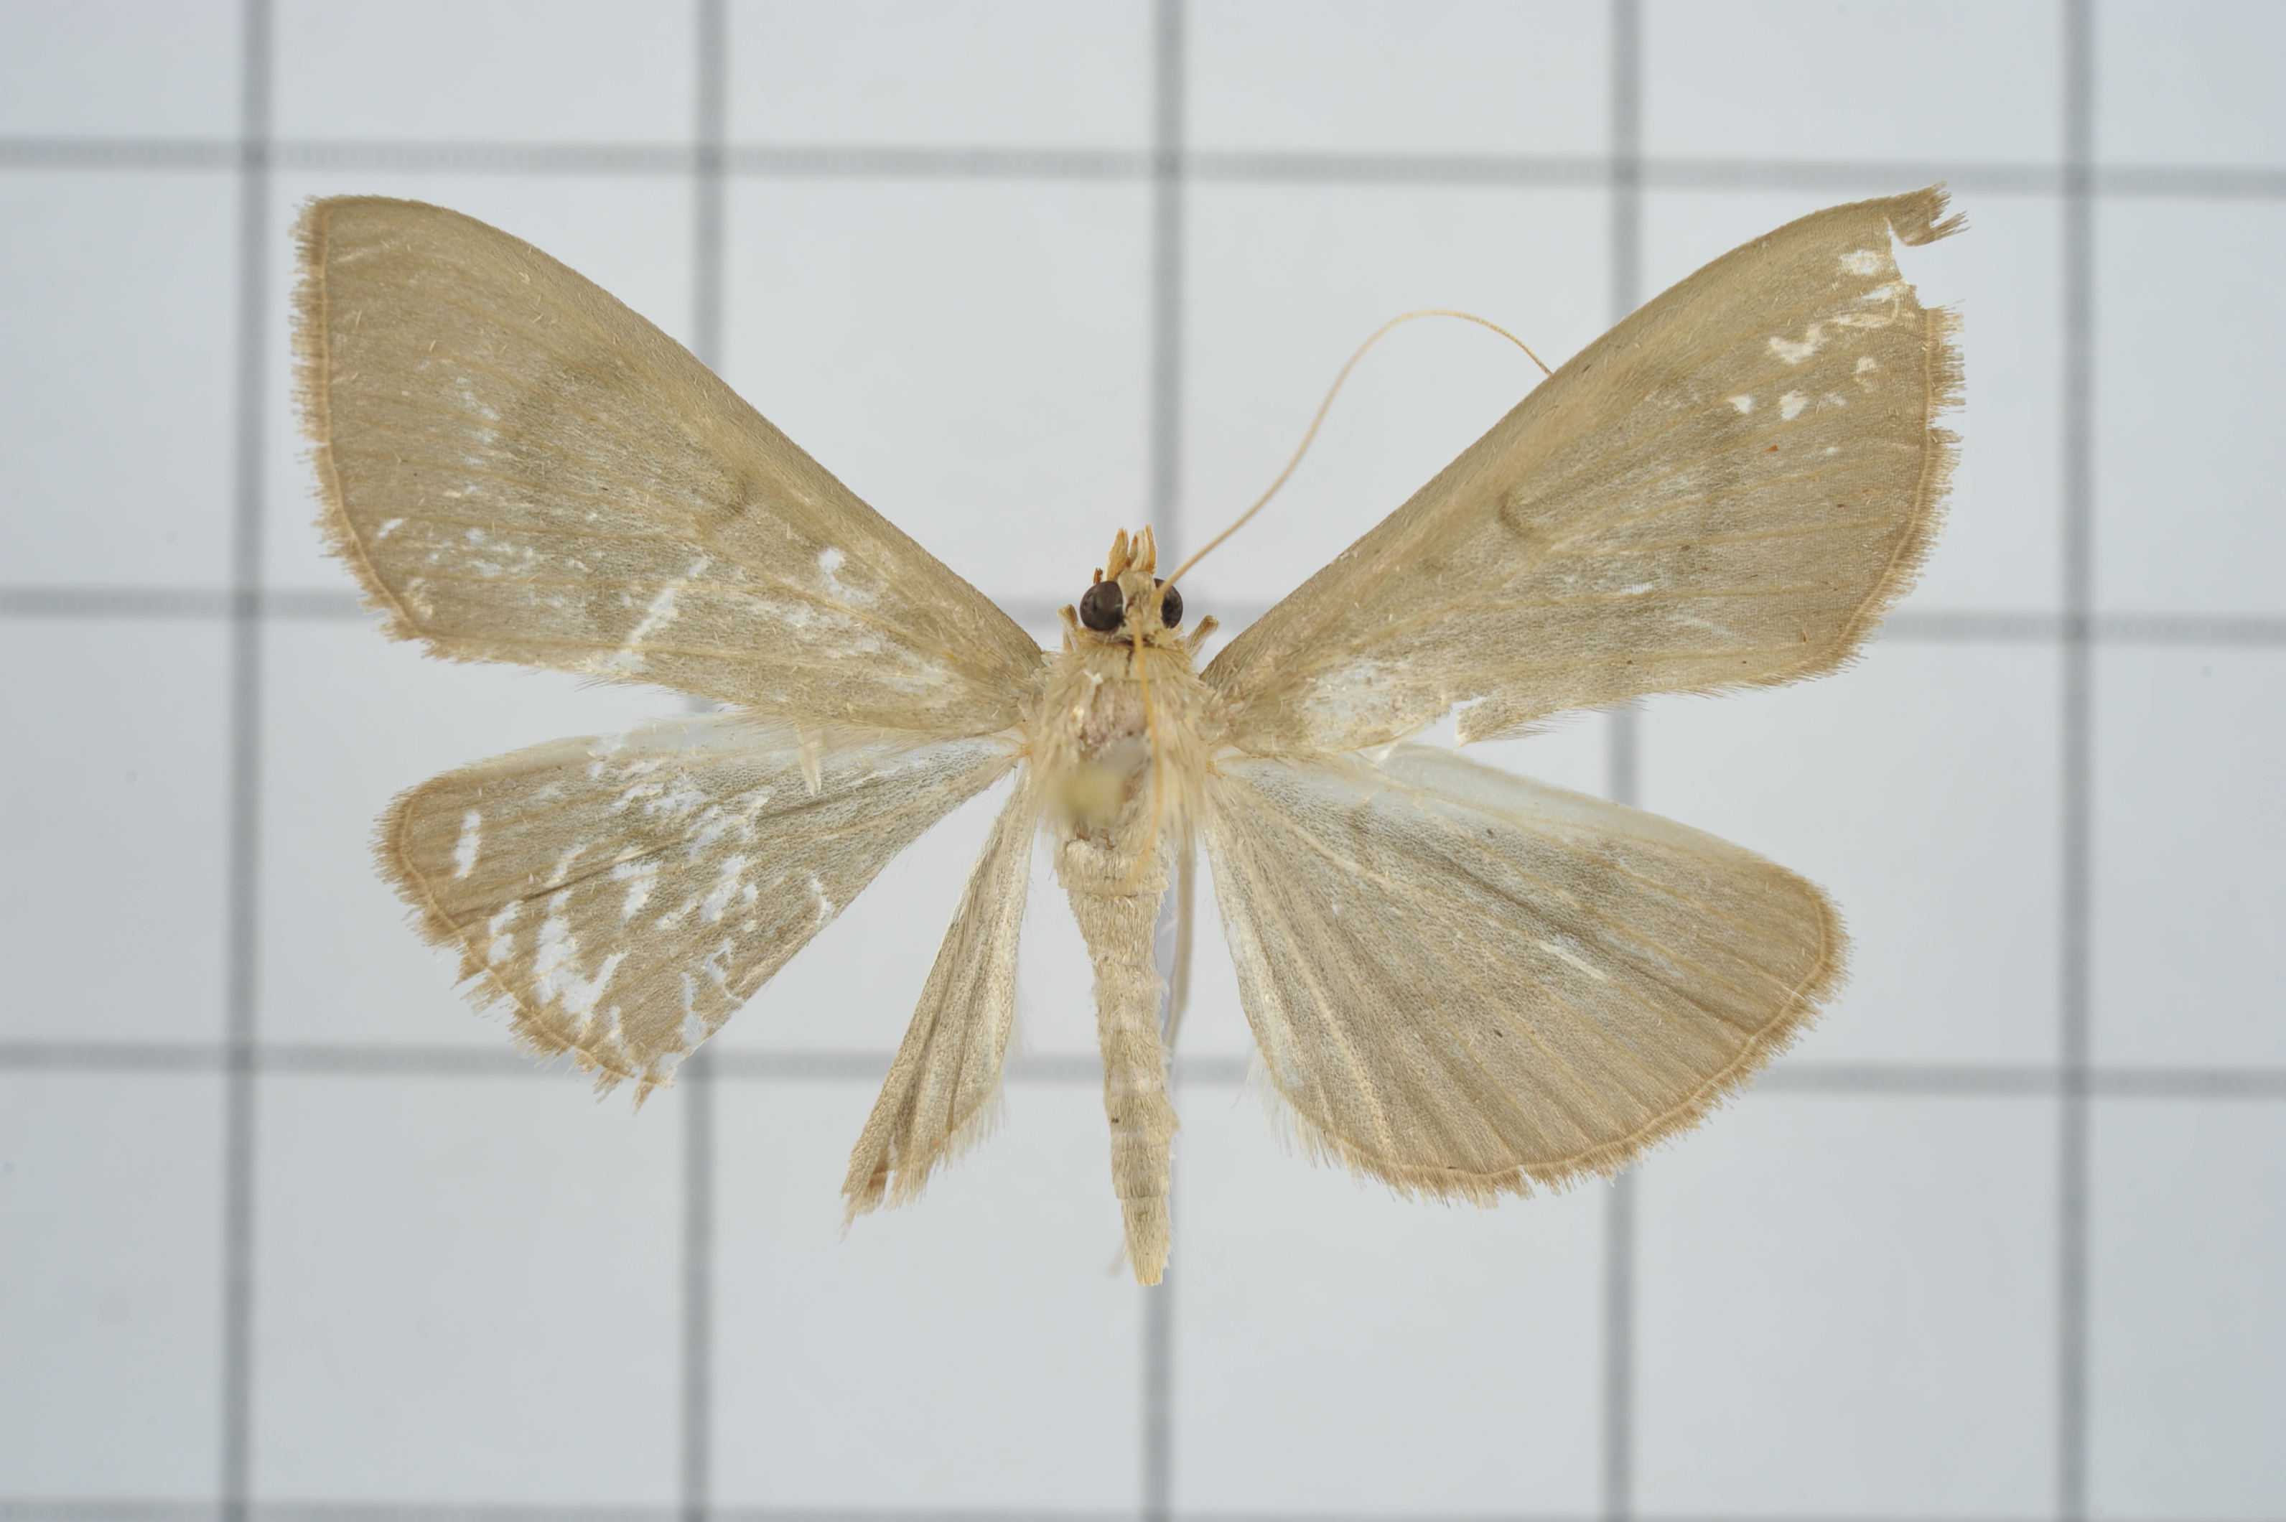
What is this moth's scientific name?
Glauconoe deductalis
